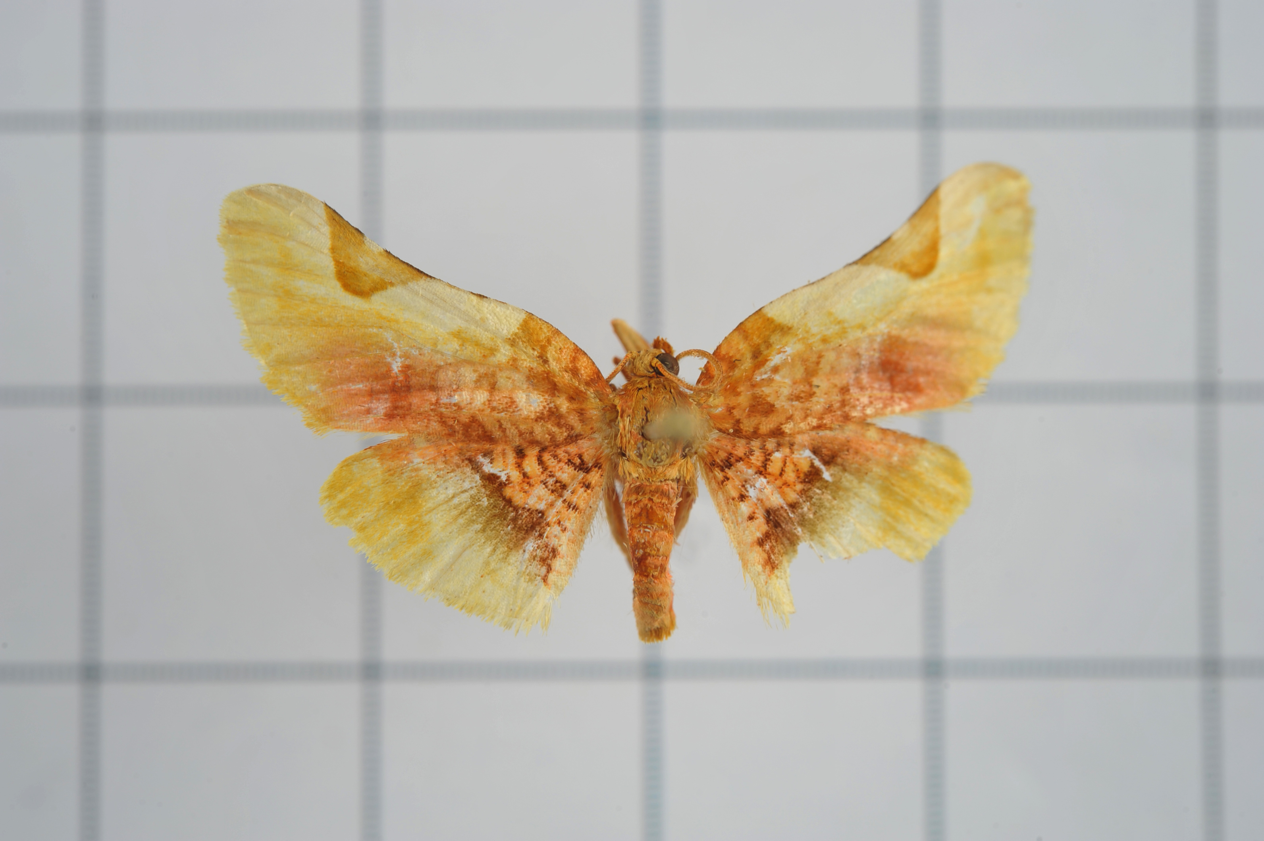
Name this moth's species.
Pyrinioides sinuosus
